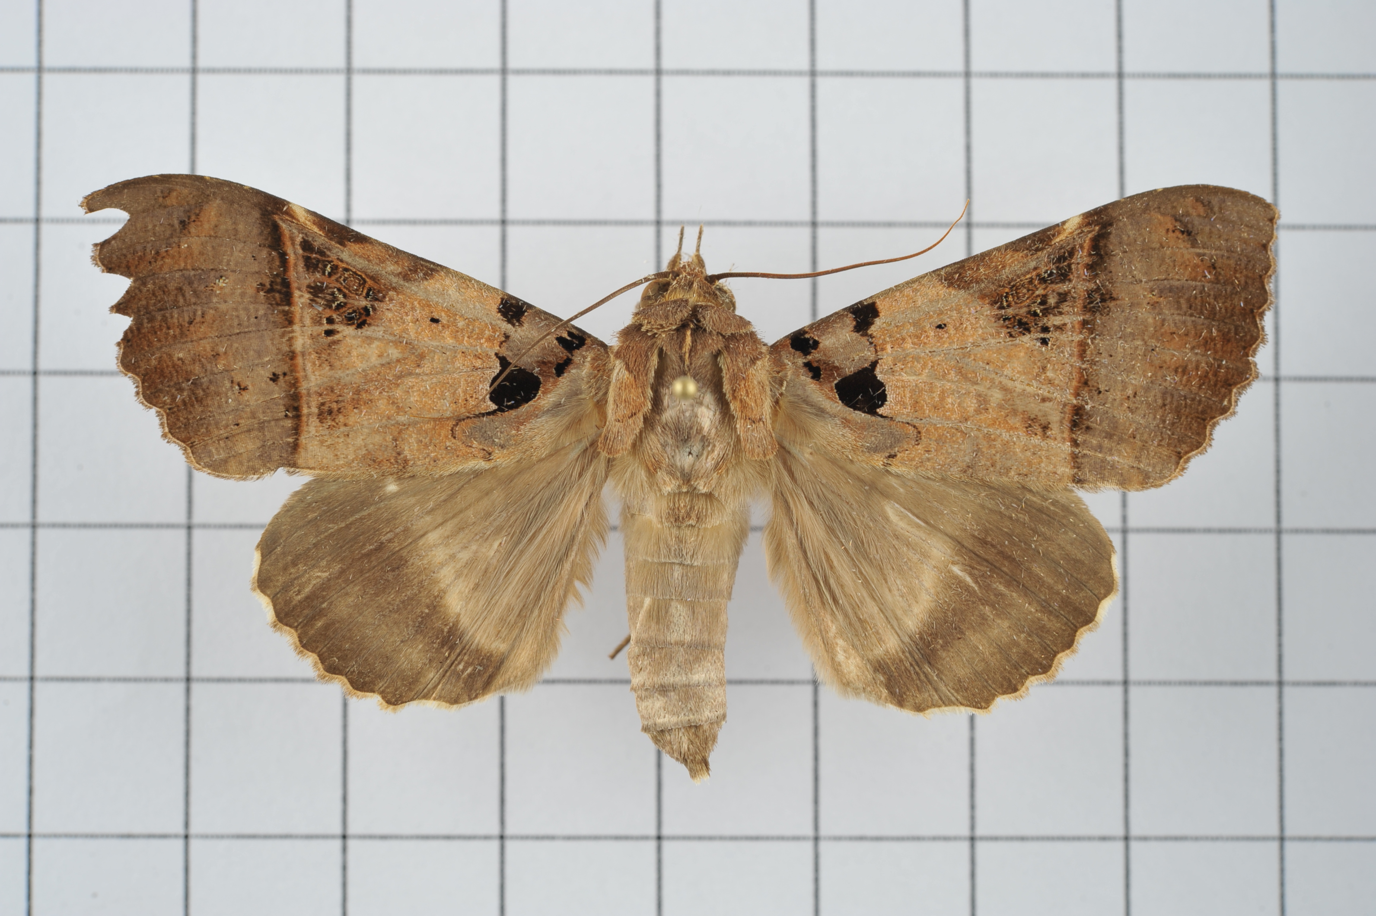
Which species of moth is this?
Serrodes campana
